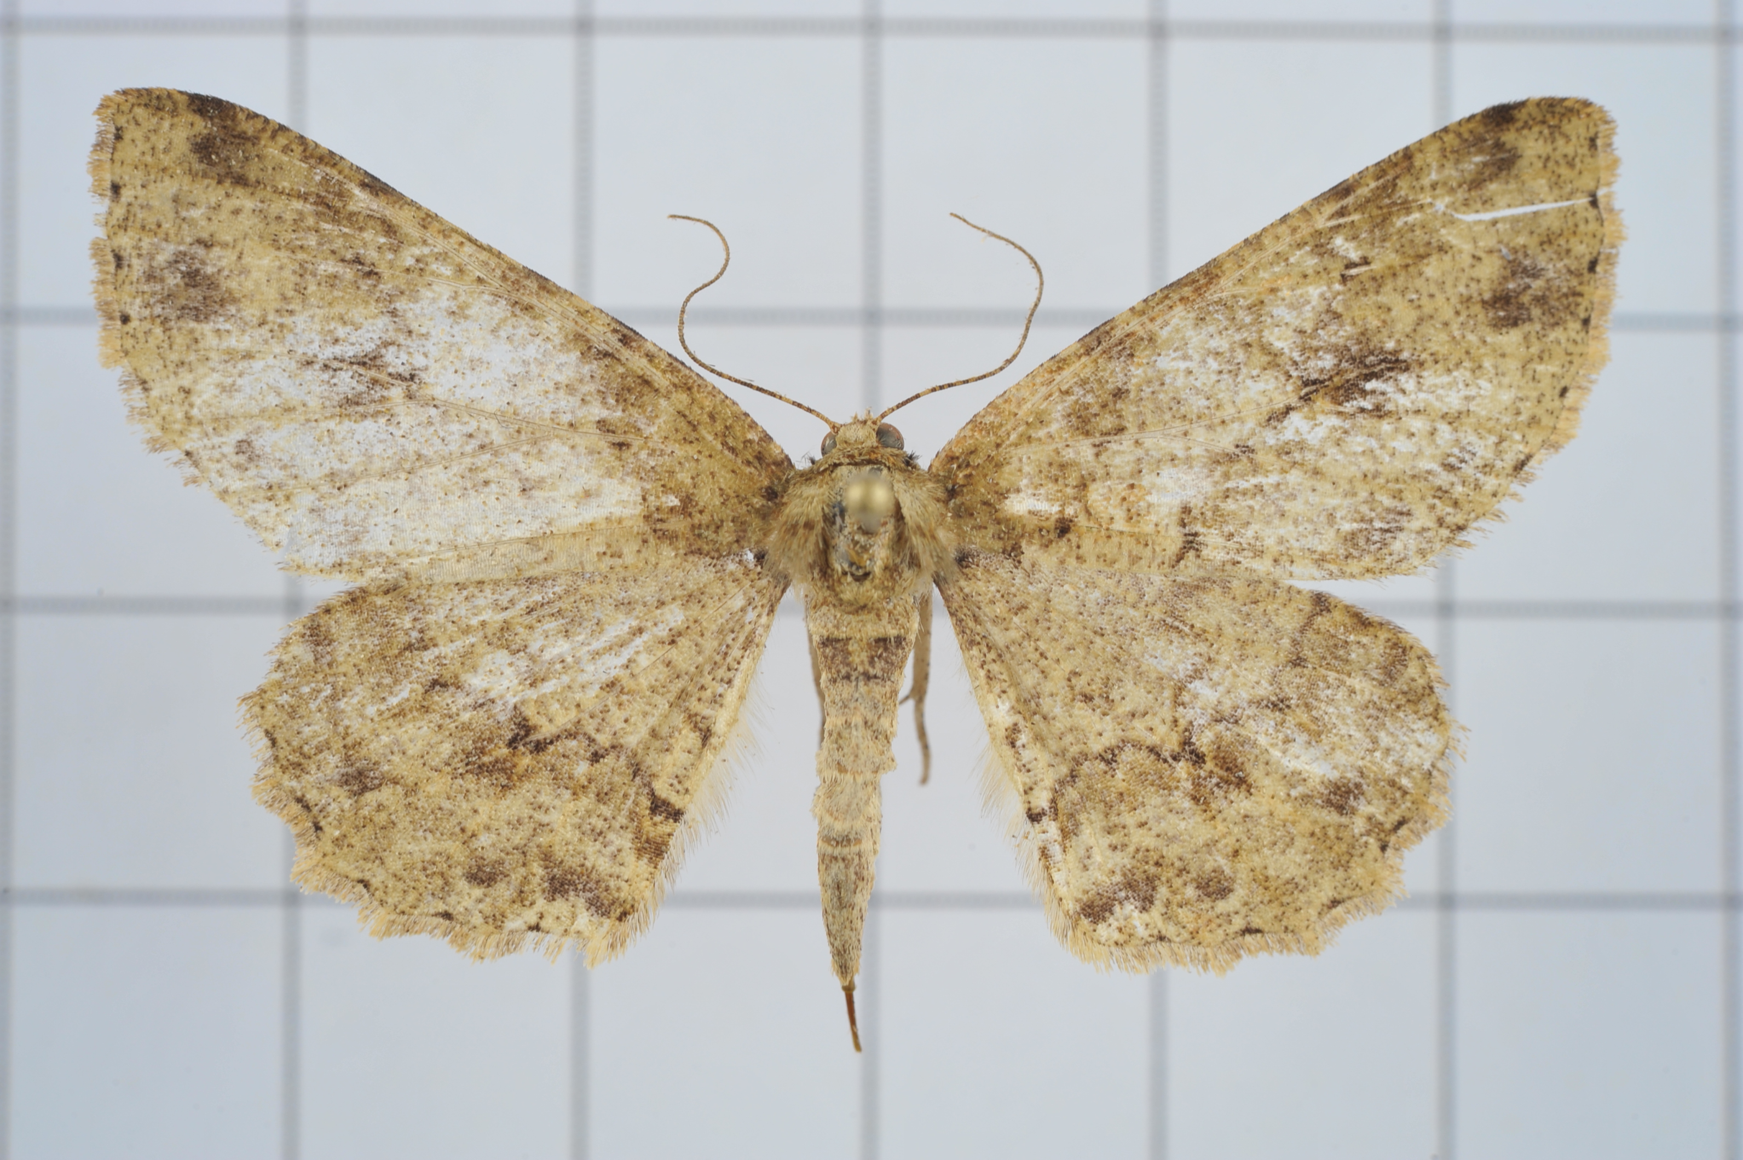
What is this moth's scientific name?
Ectropis excellens
